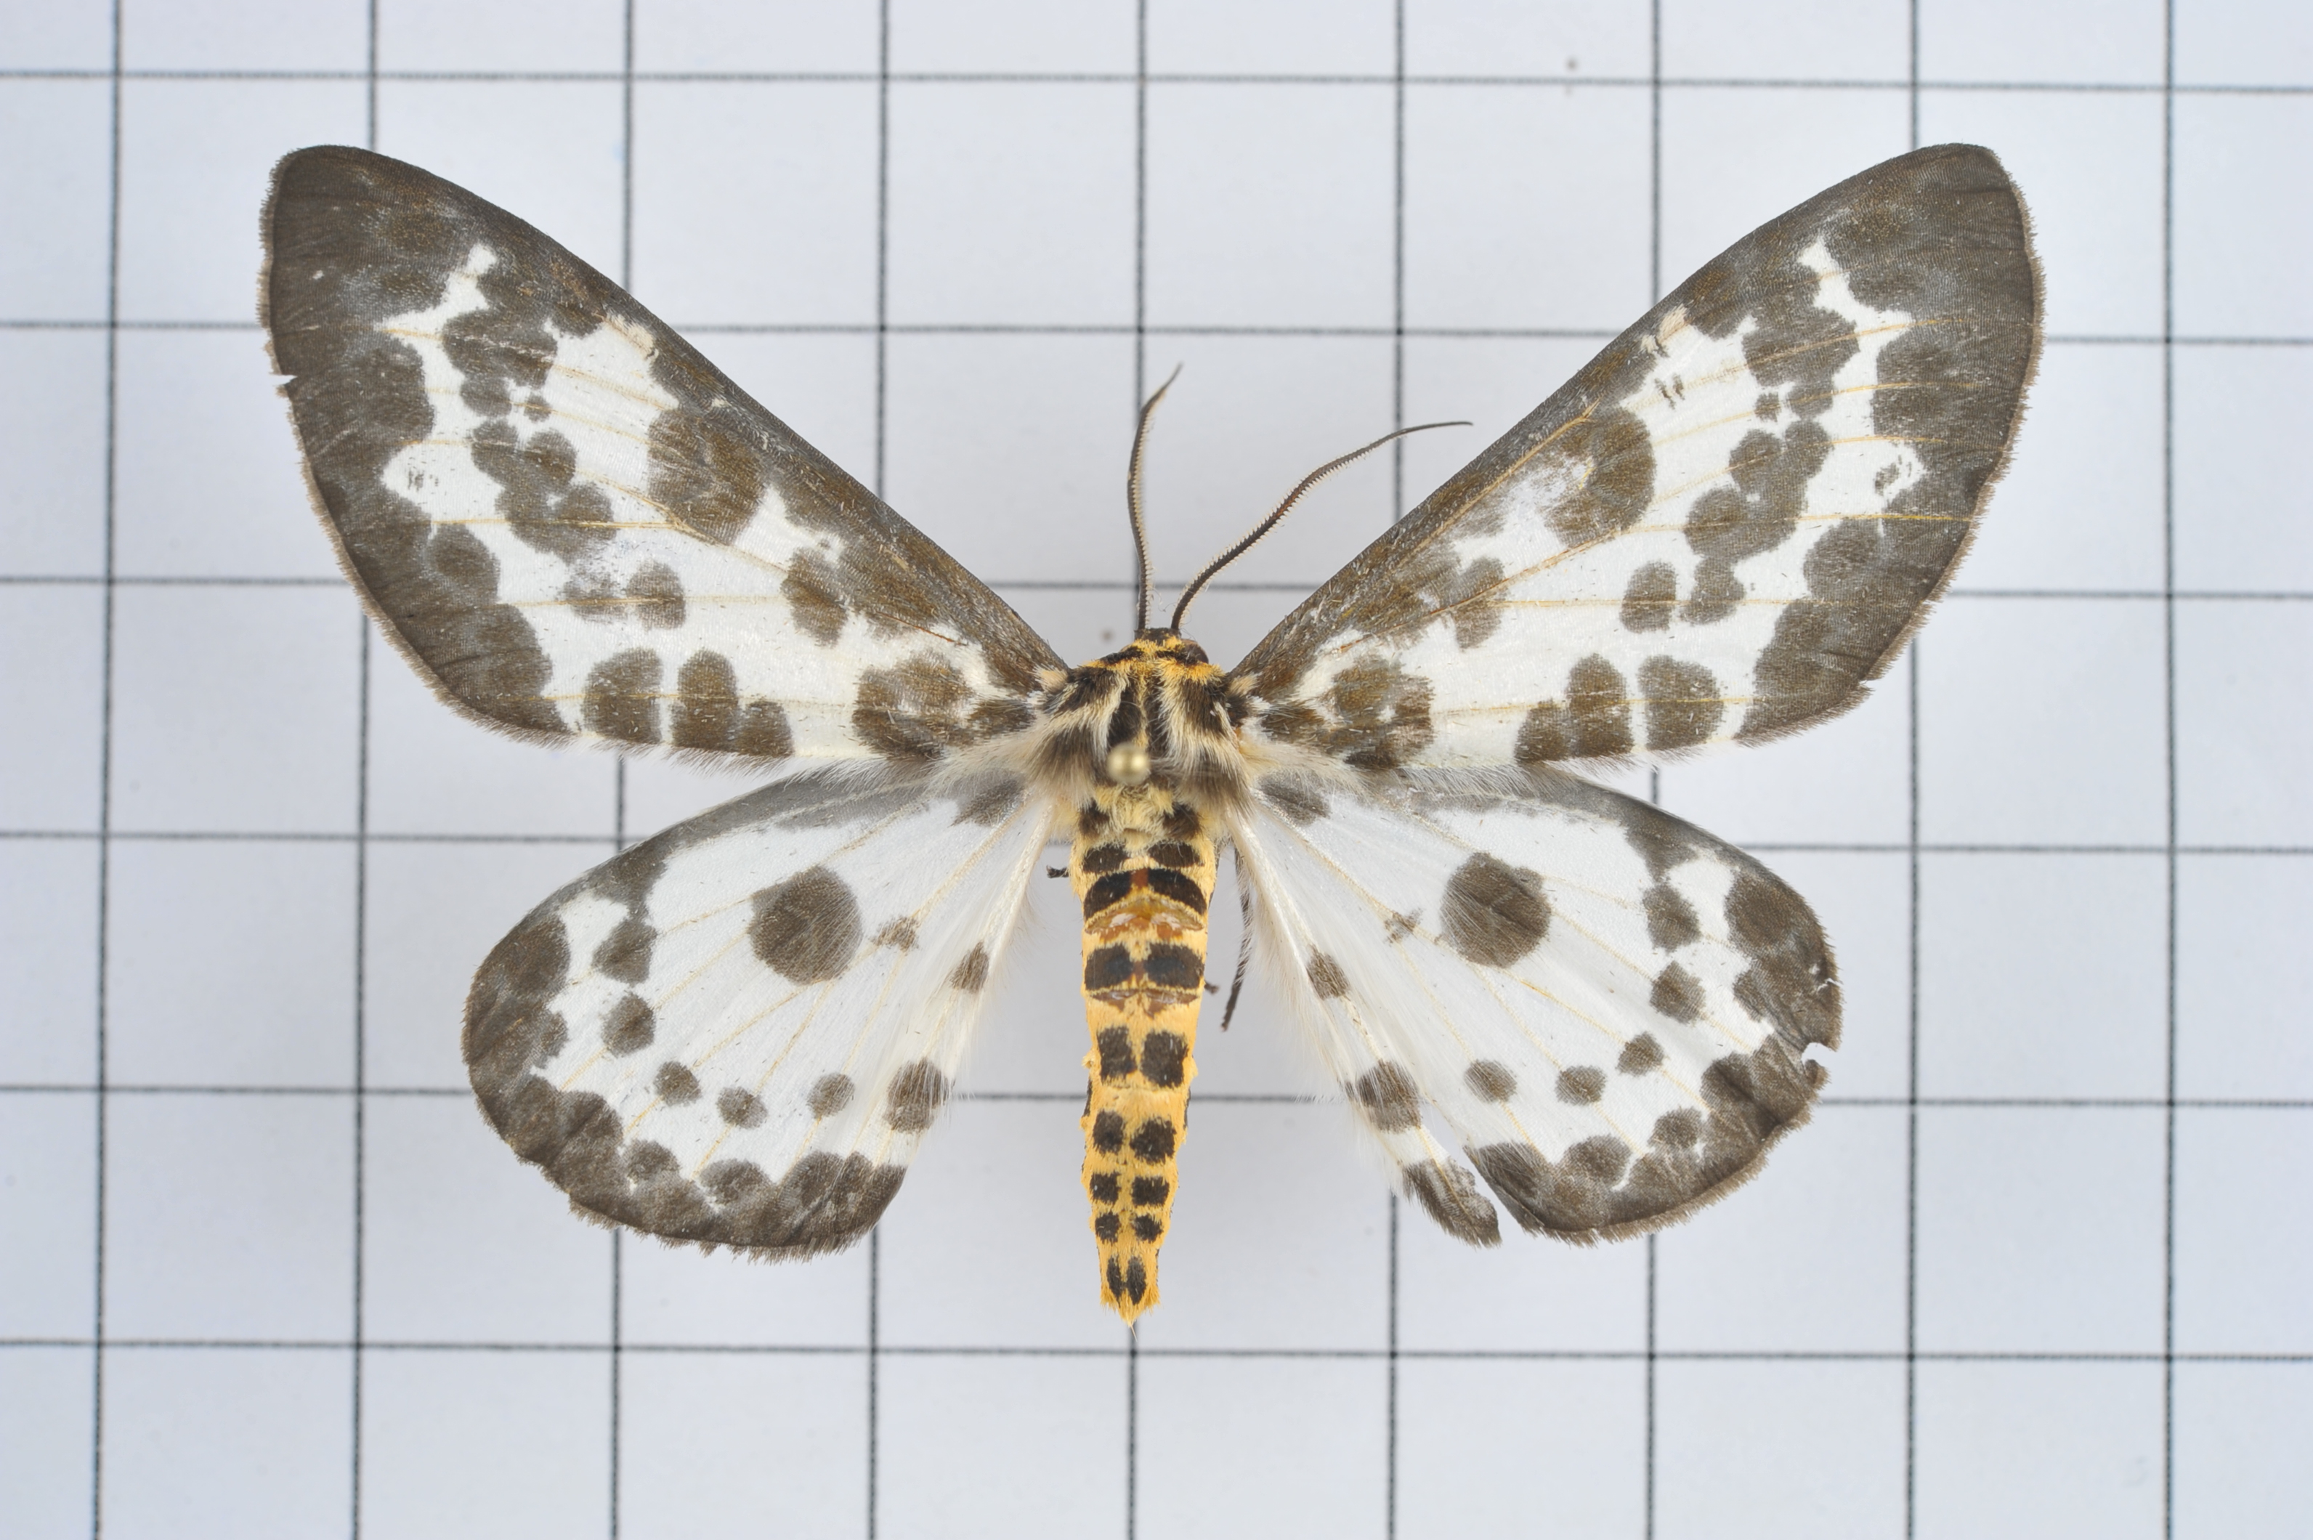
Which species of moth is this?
Parapercnia giraffata
